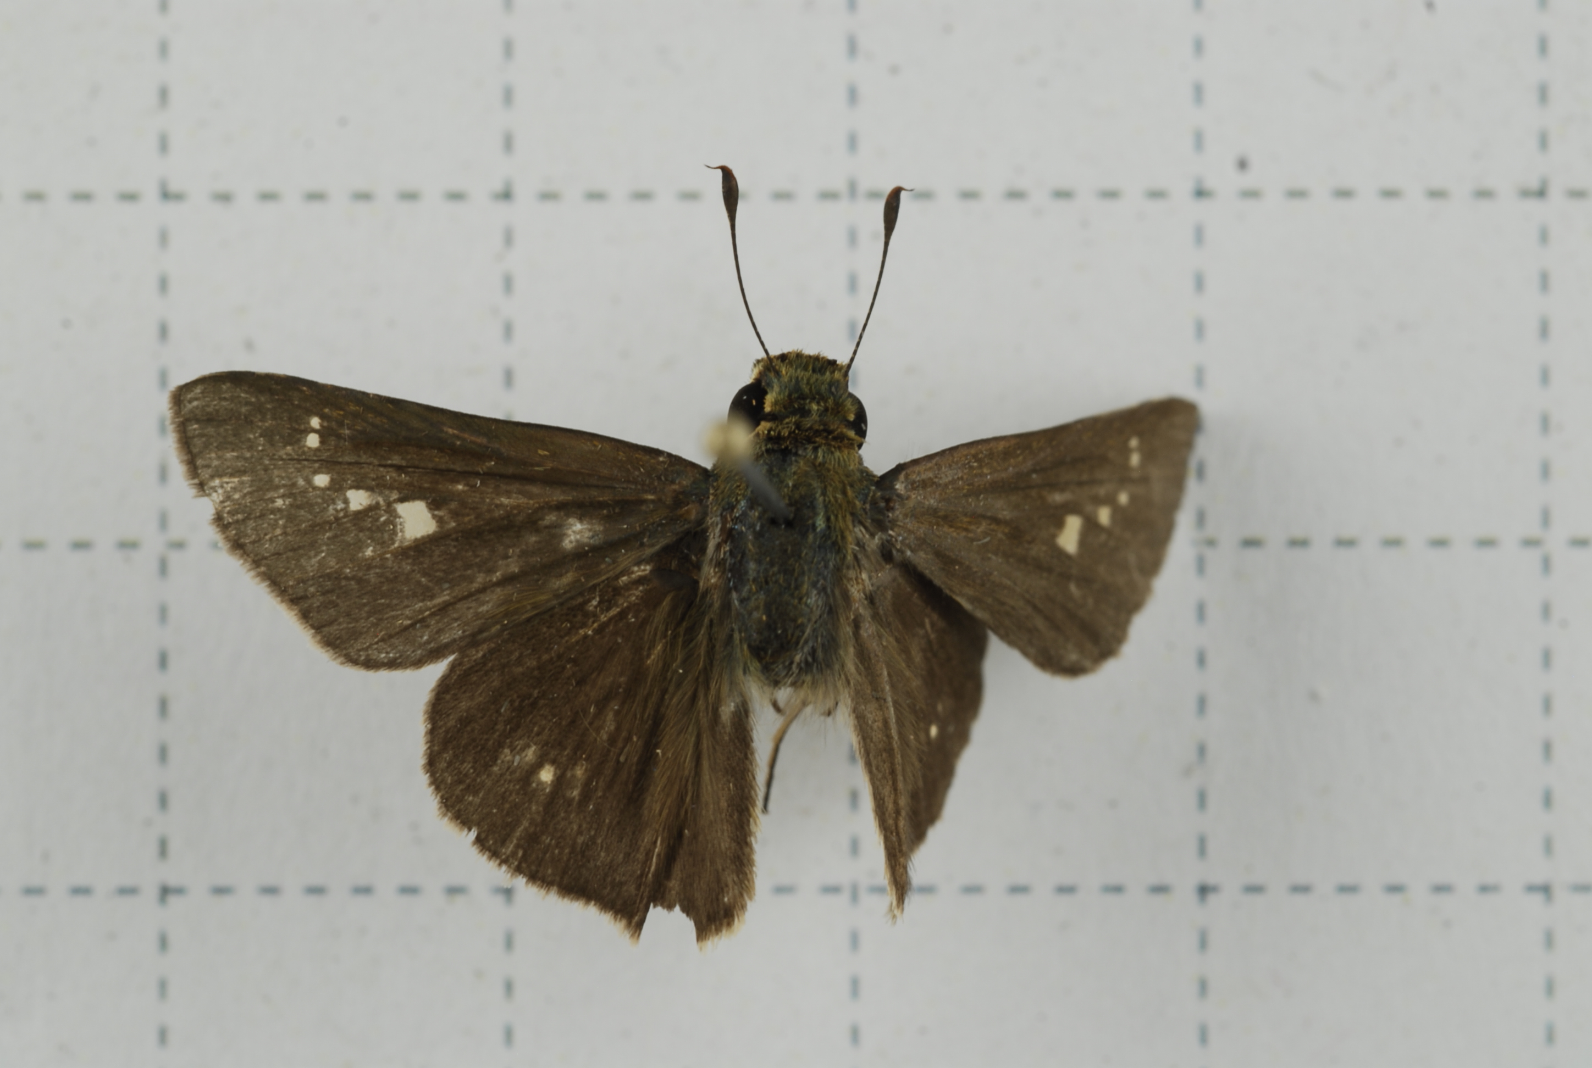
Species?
Parnara bada
